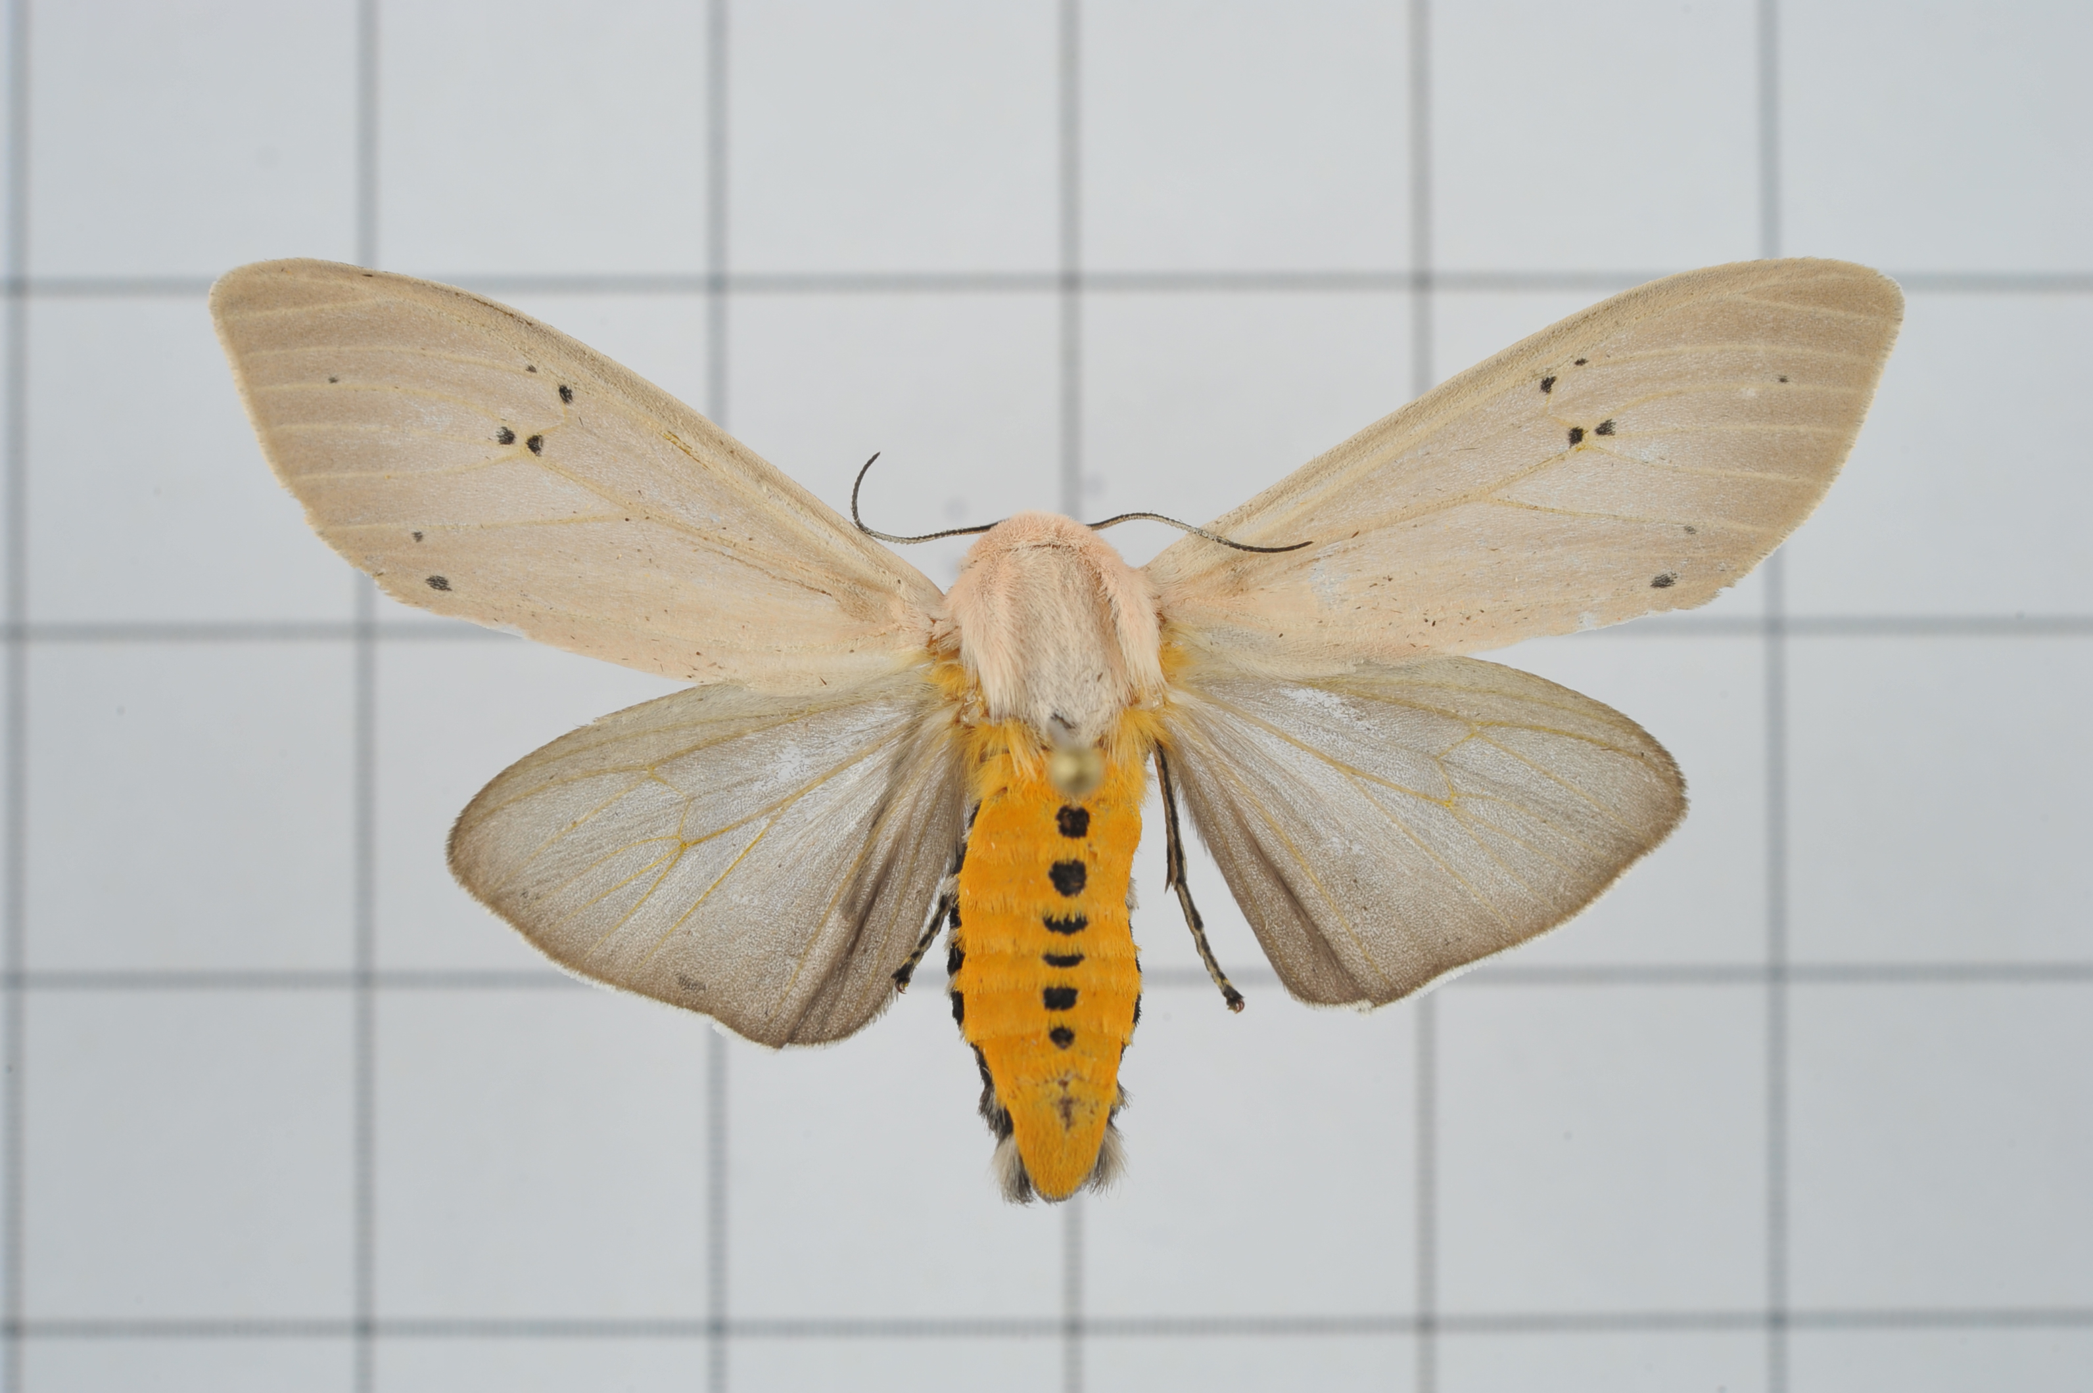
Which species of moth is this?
Creatonotos transiens koni
